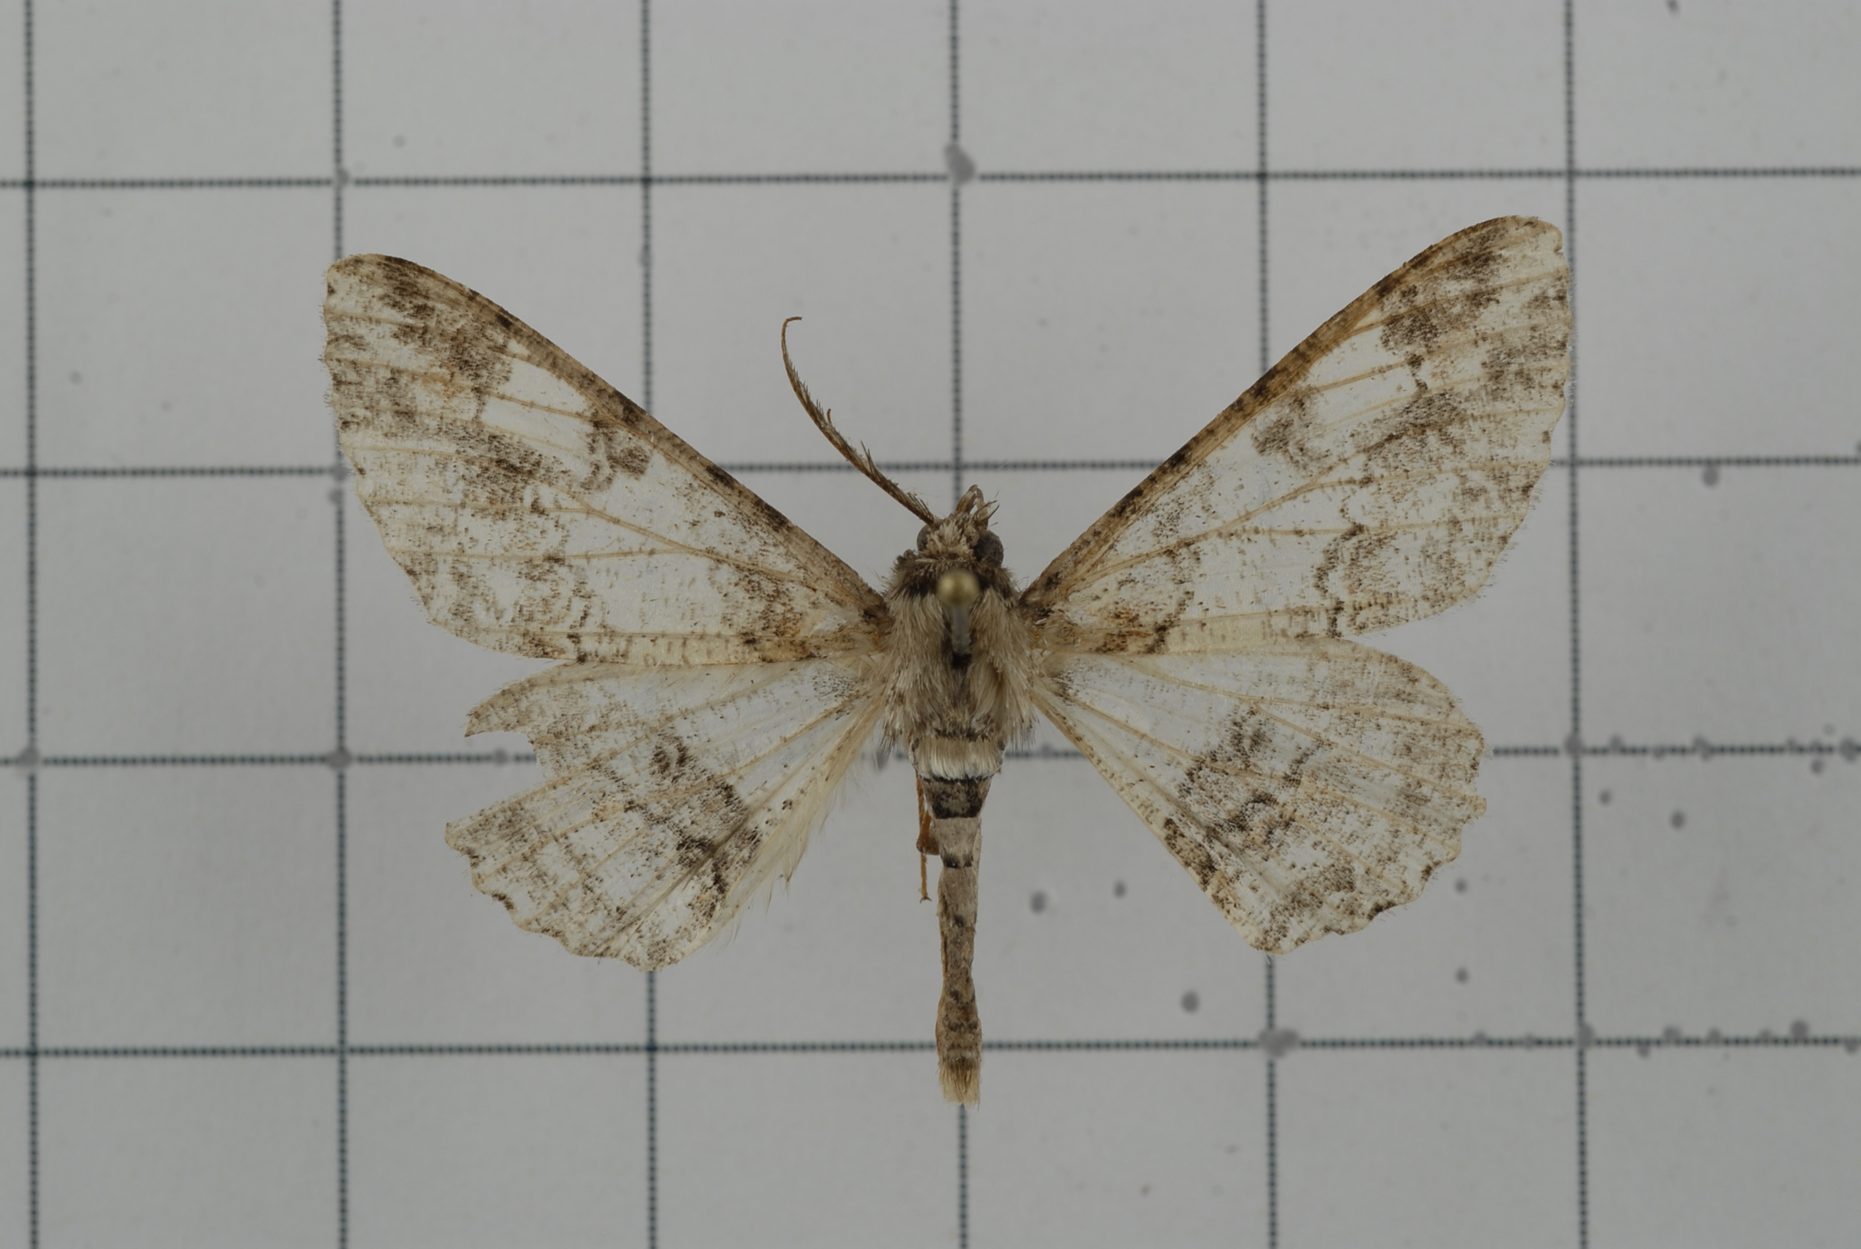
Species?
Cleora fraterna
